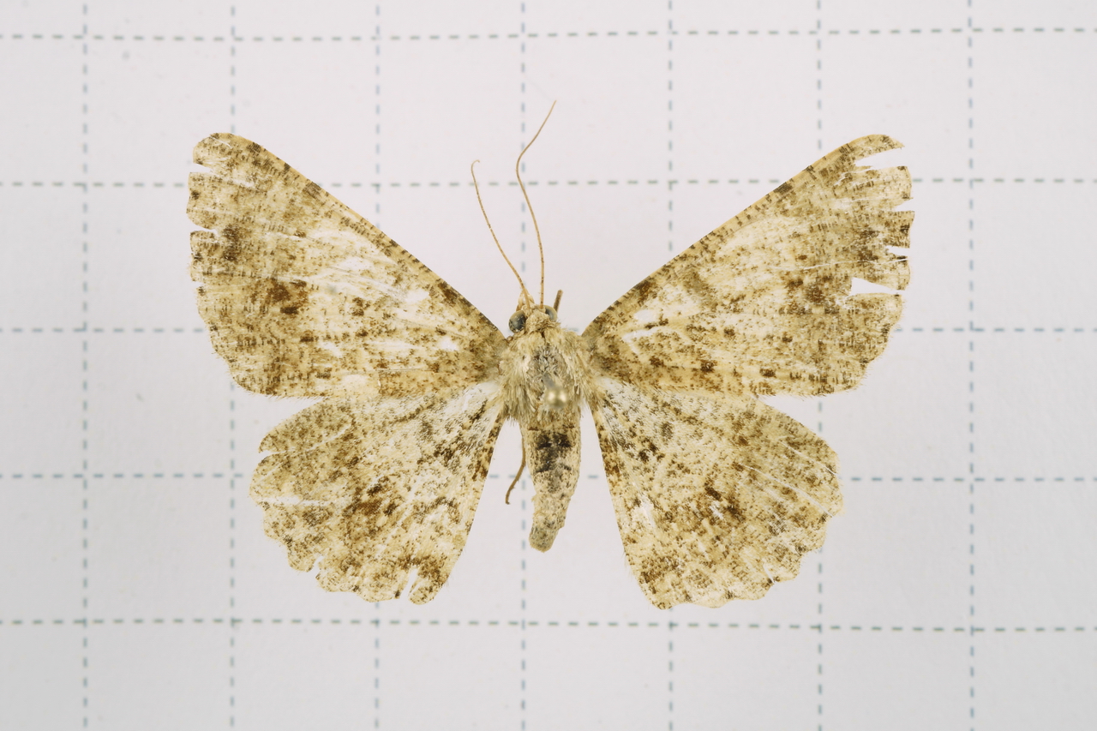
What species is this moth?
Racotis boarmiaria
